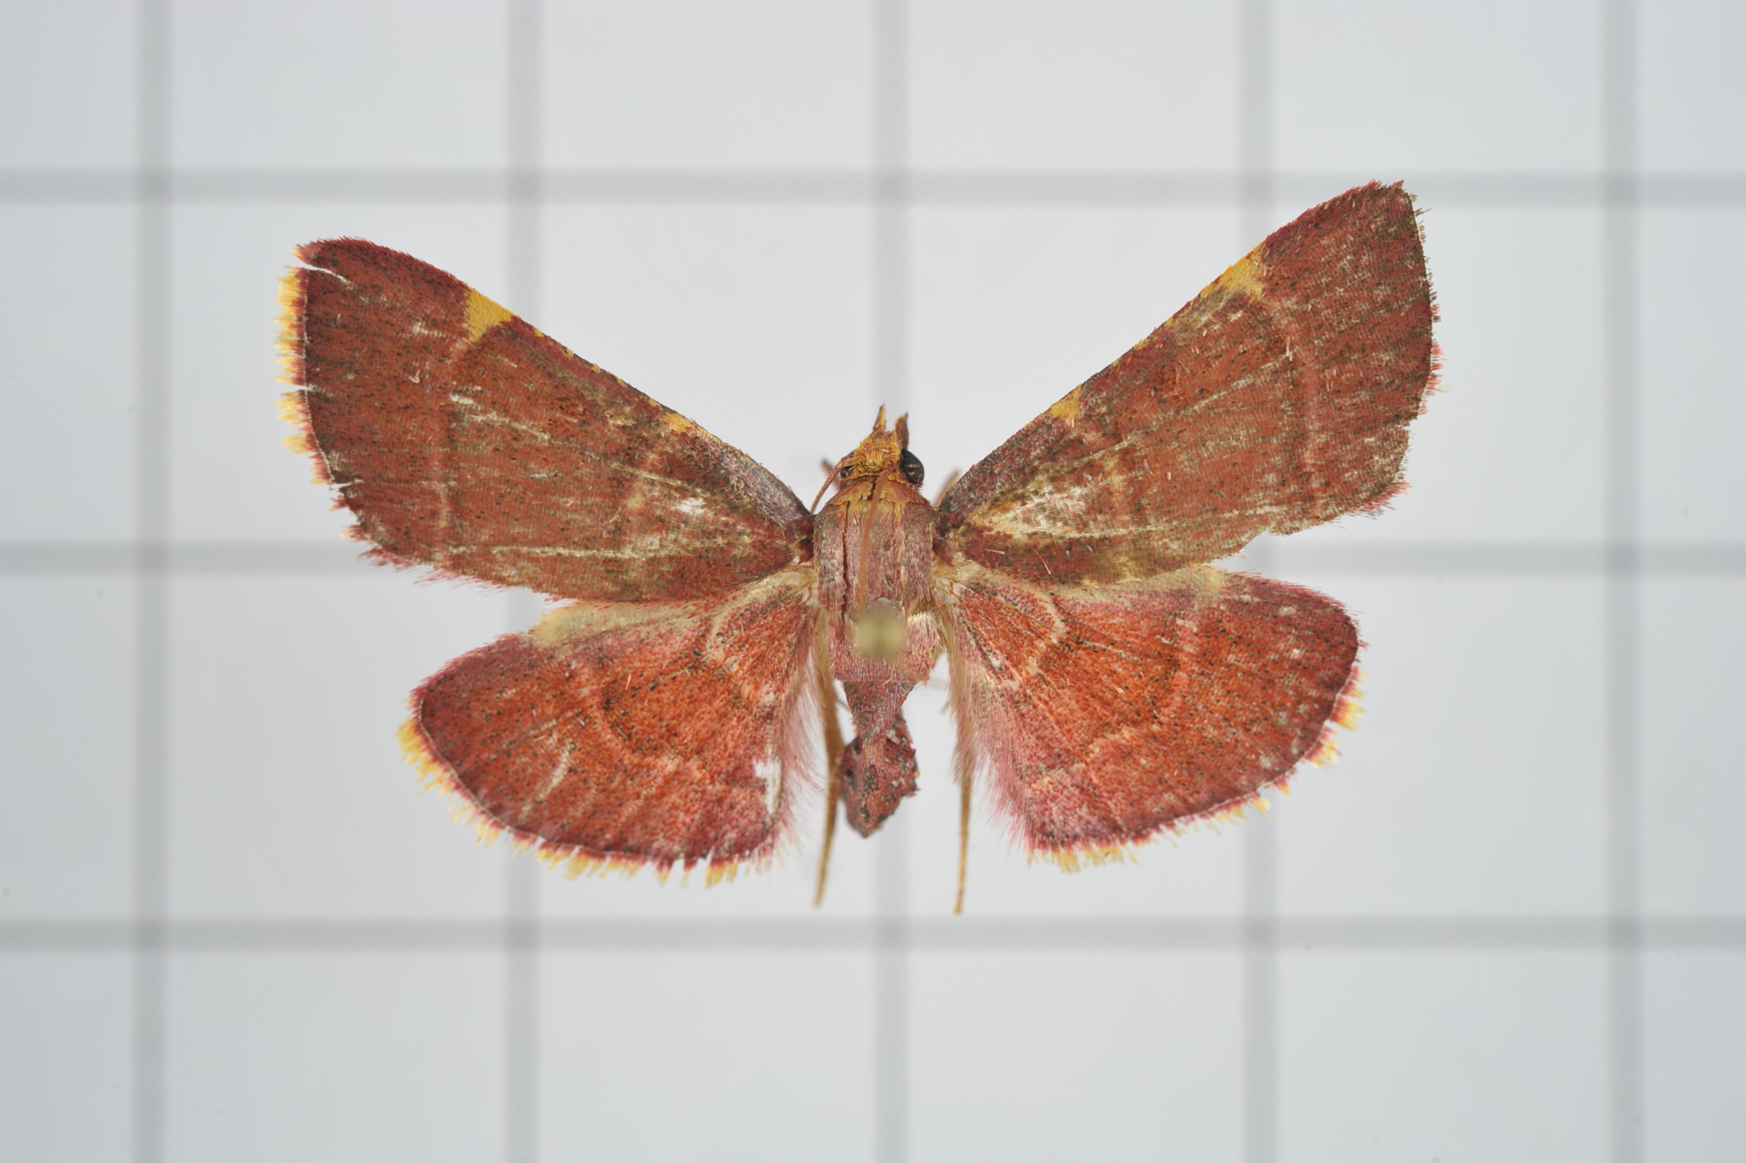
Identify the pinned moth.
Herculia pelasgalis
